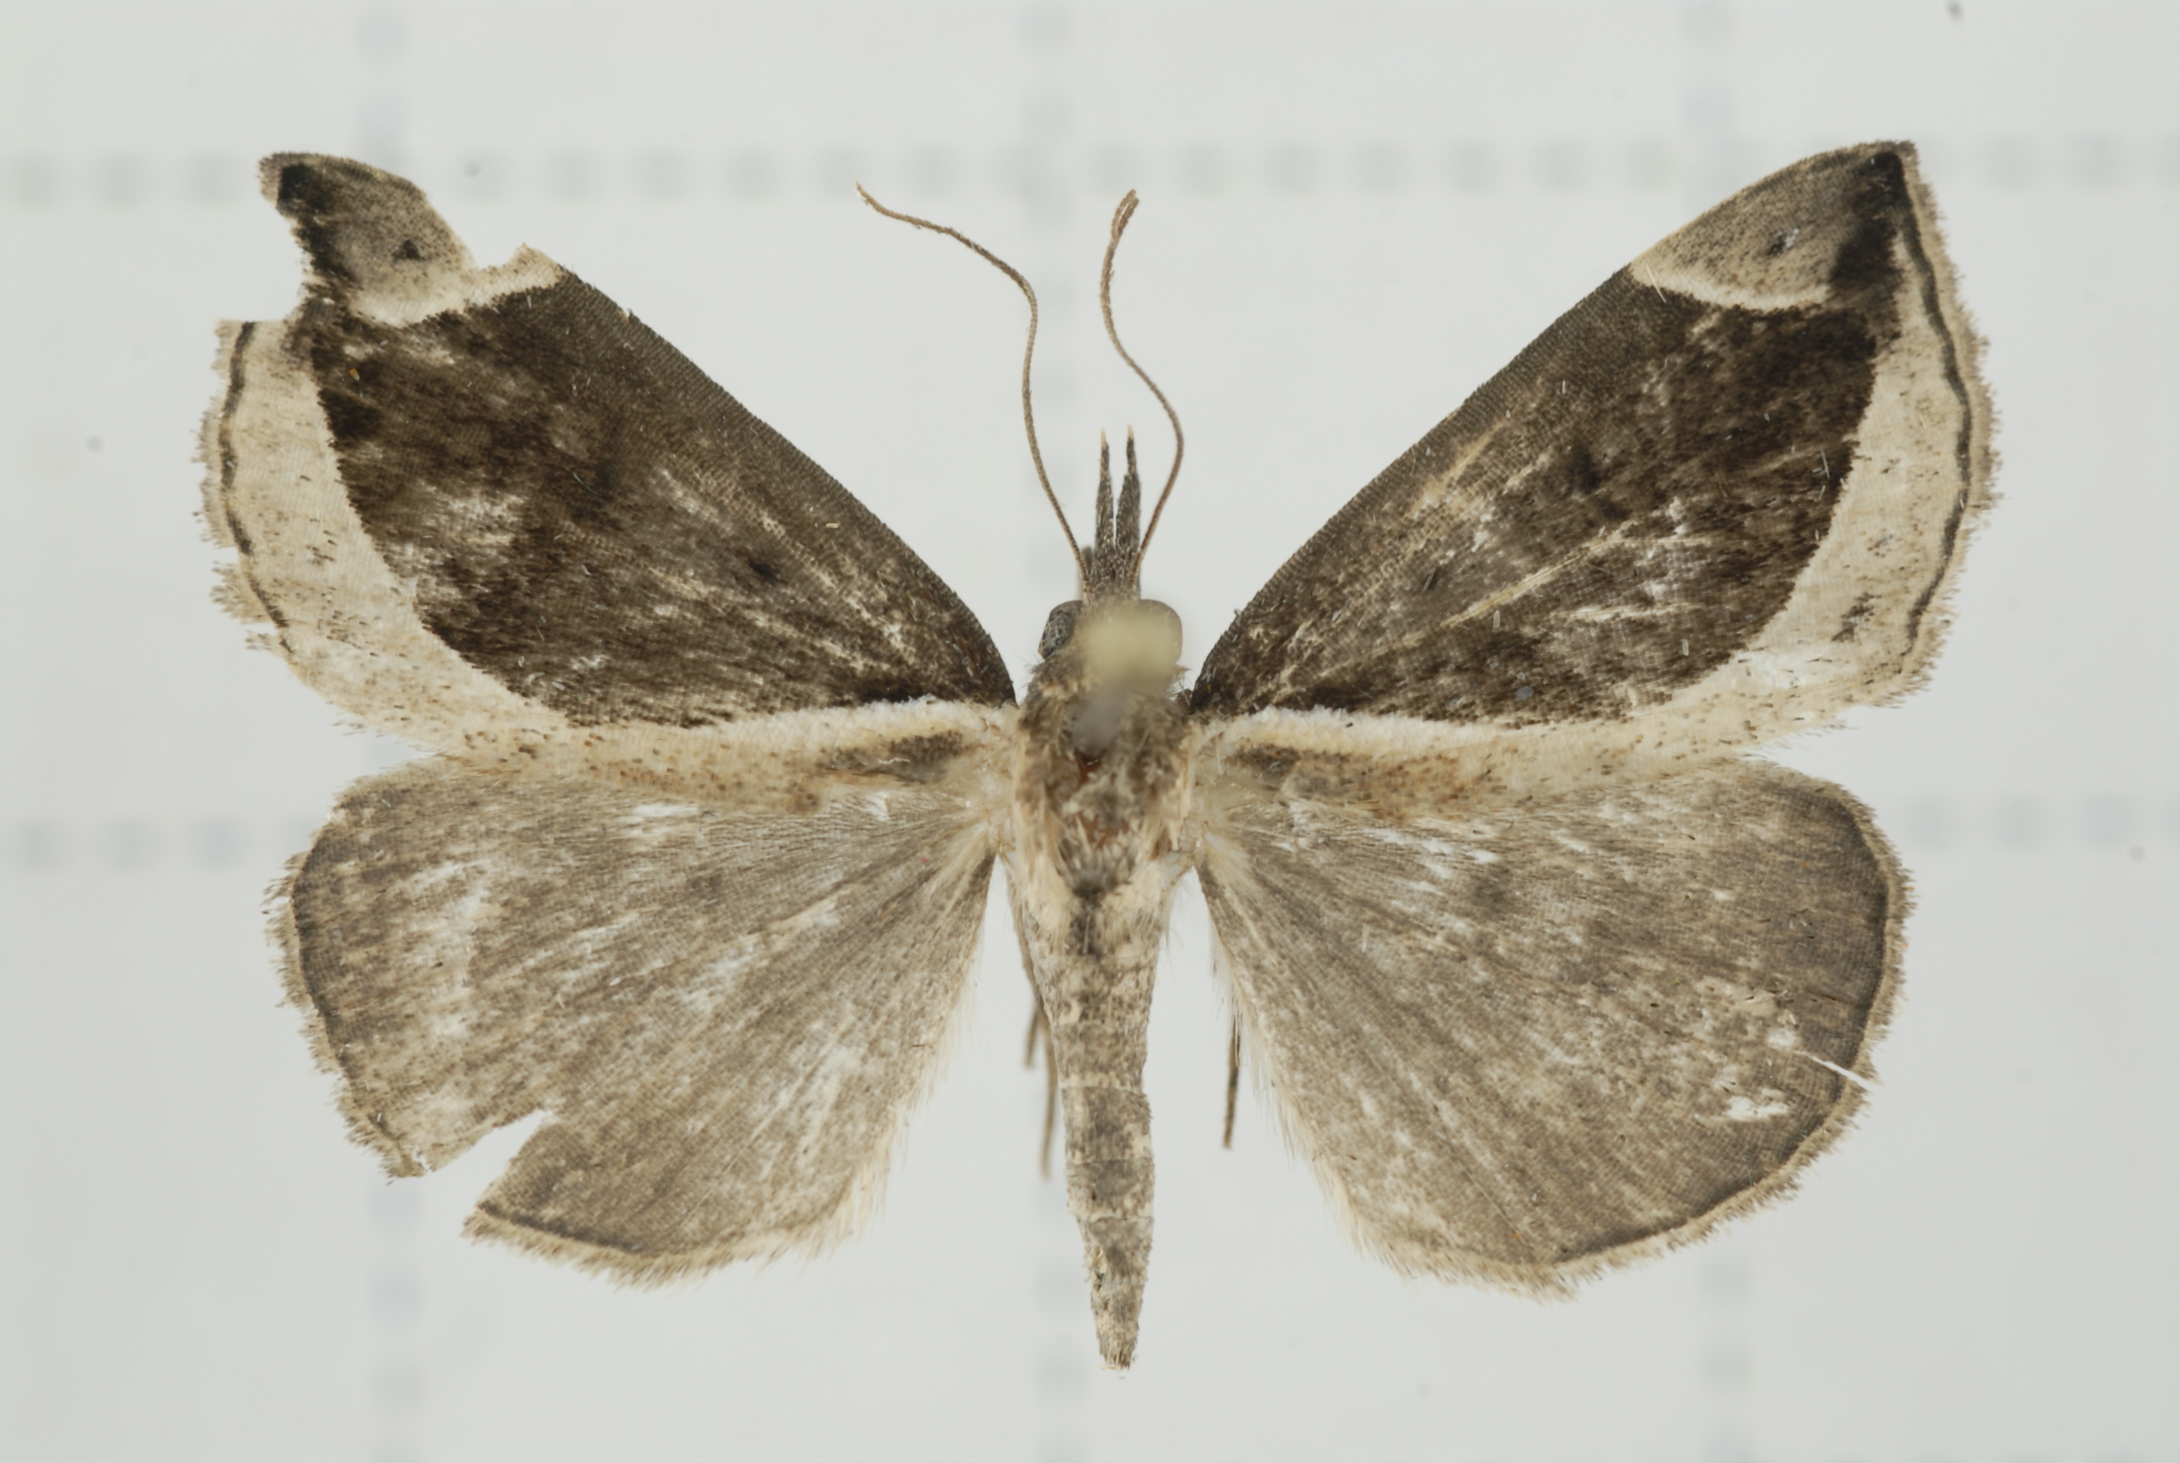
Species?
Hypena perspicua
